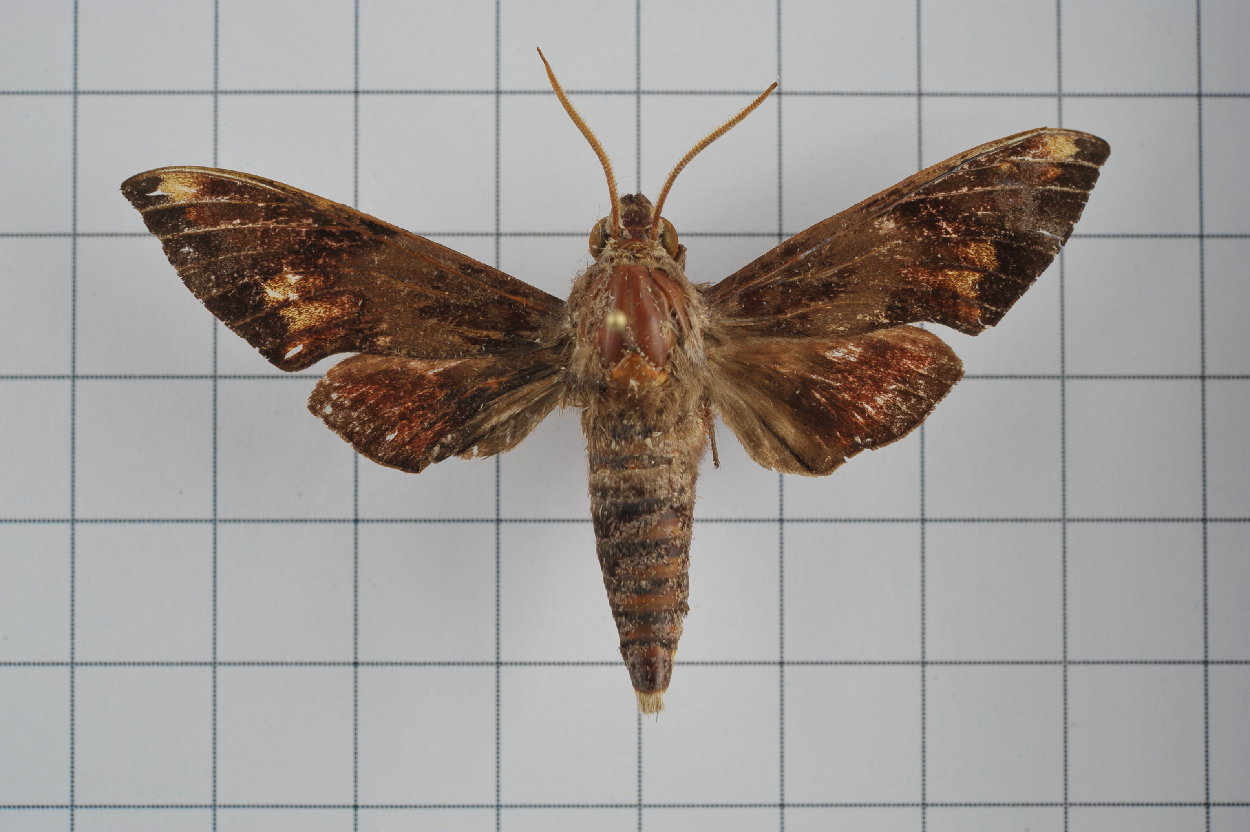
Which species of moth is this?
Dahira obliquifascia
